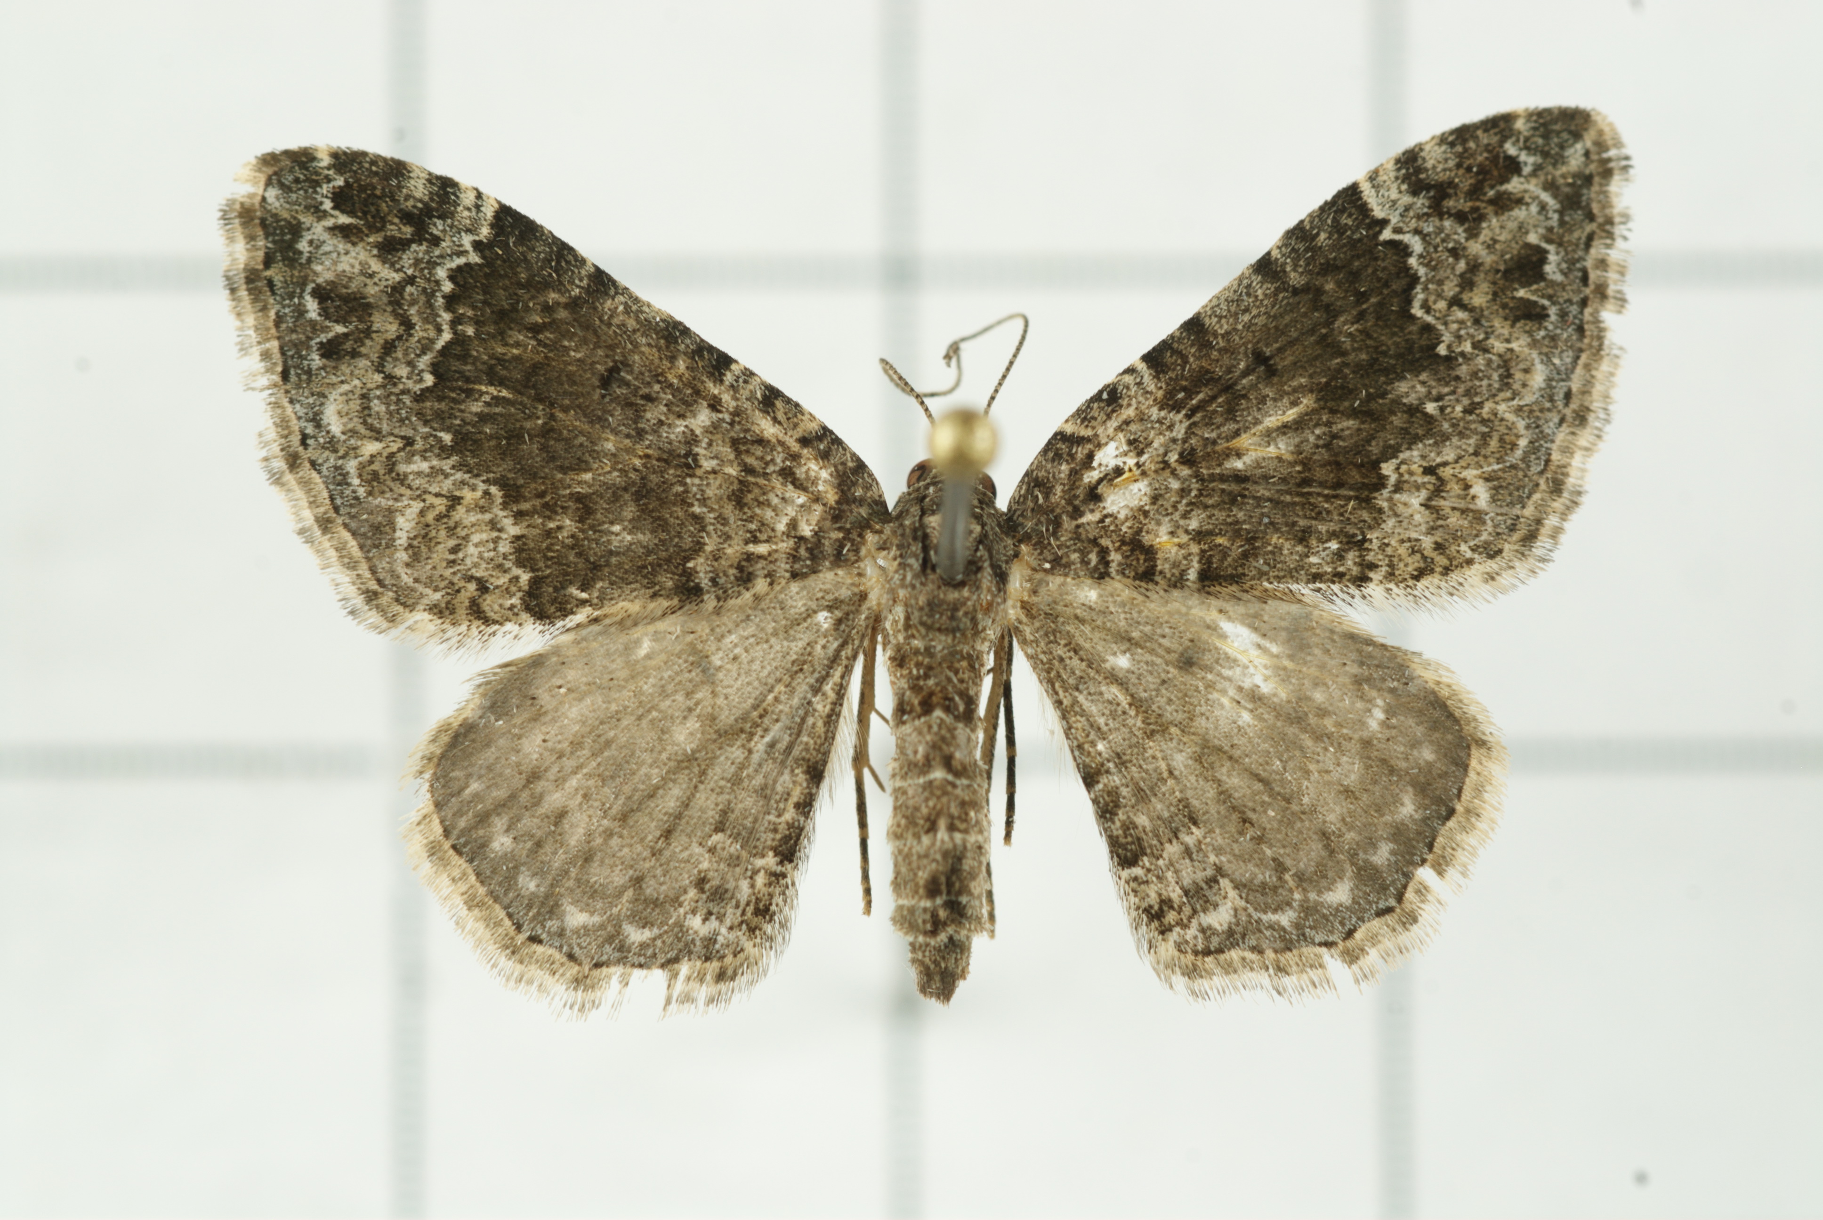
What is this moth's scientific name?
Xanthorhoe saturata
